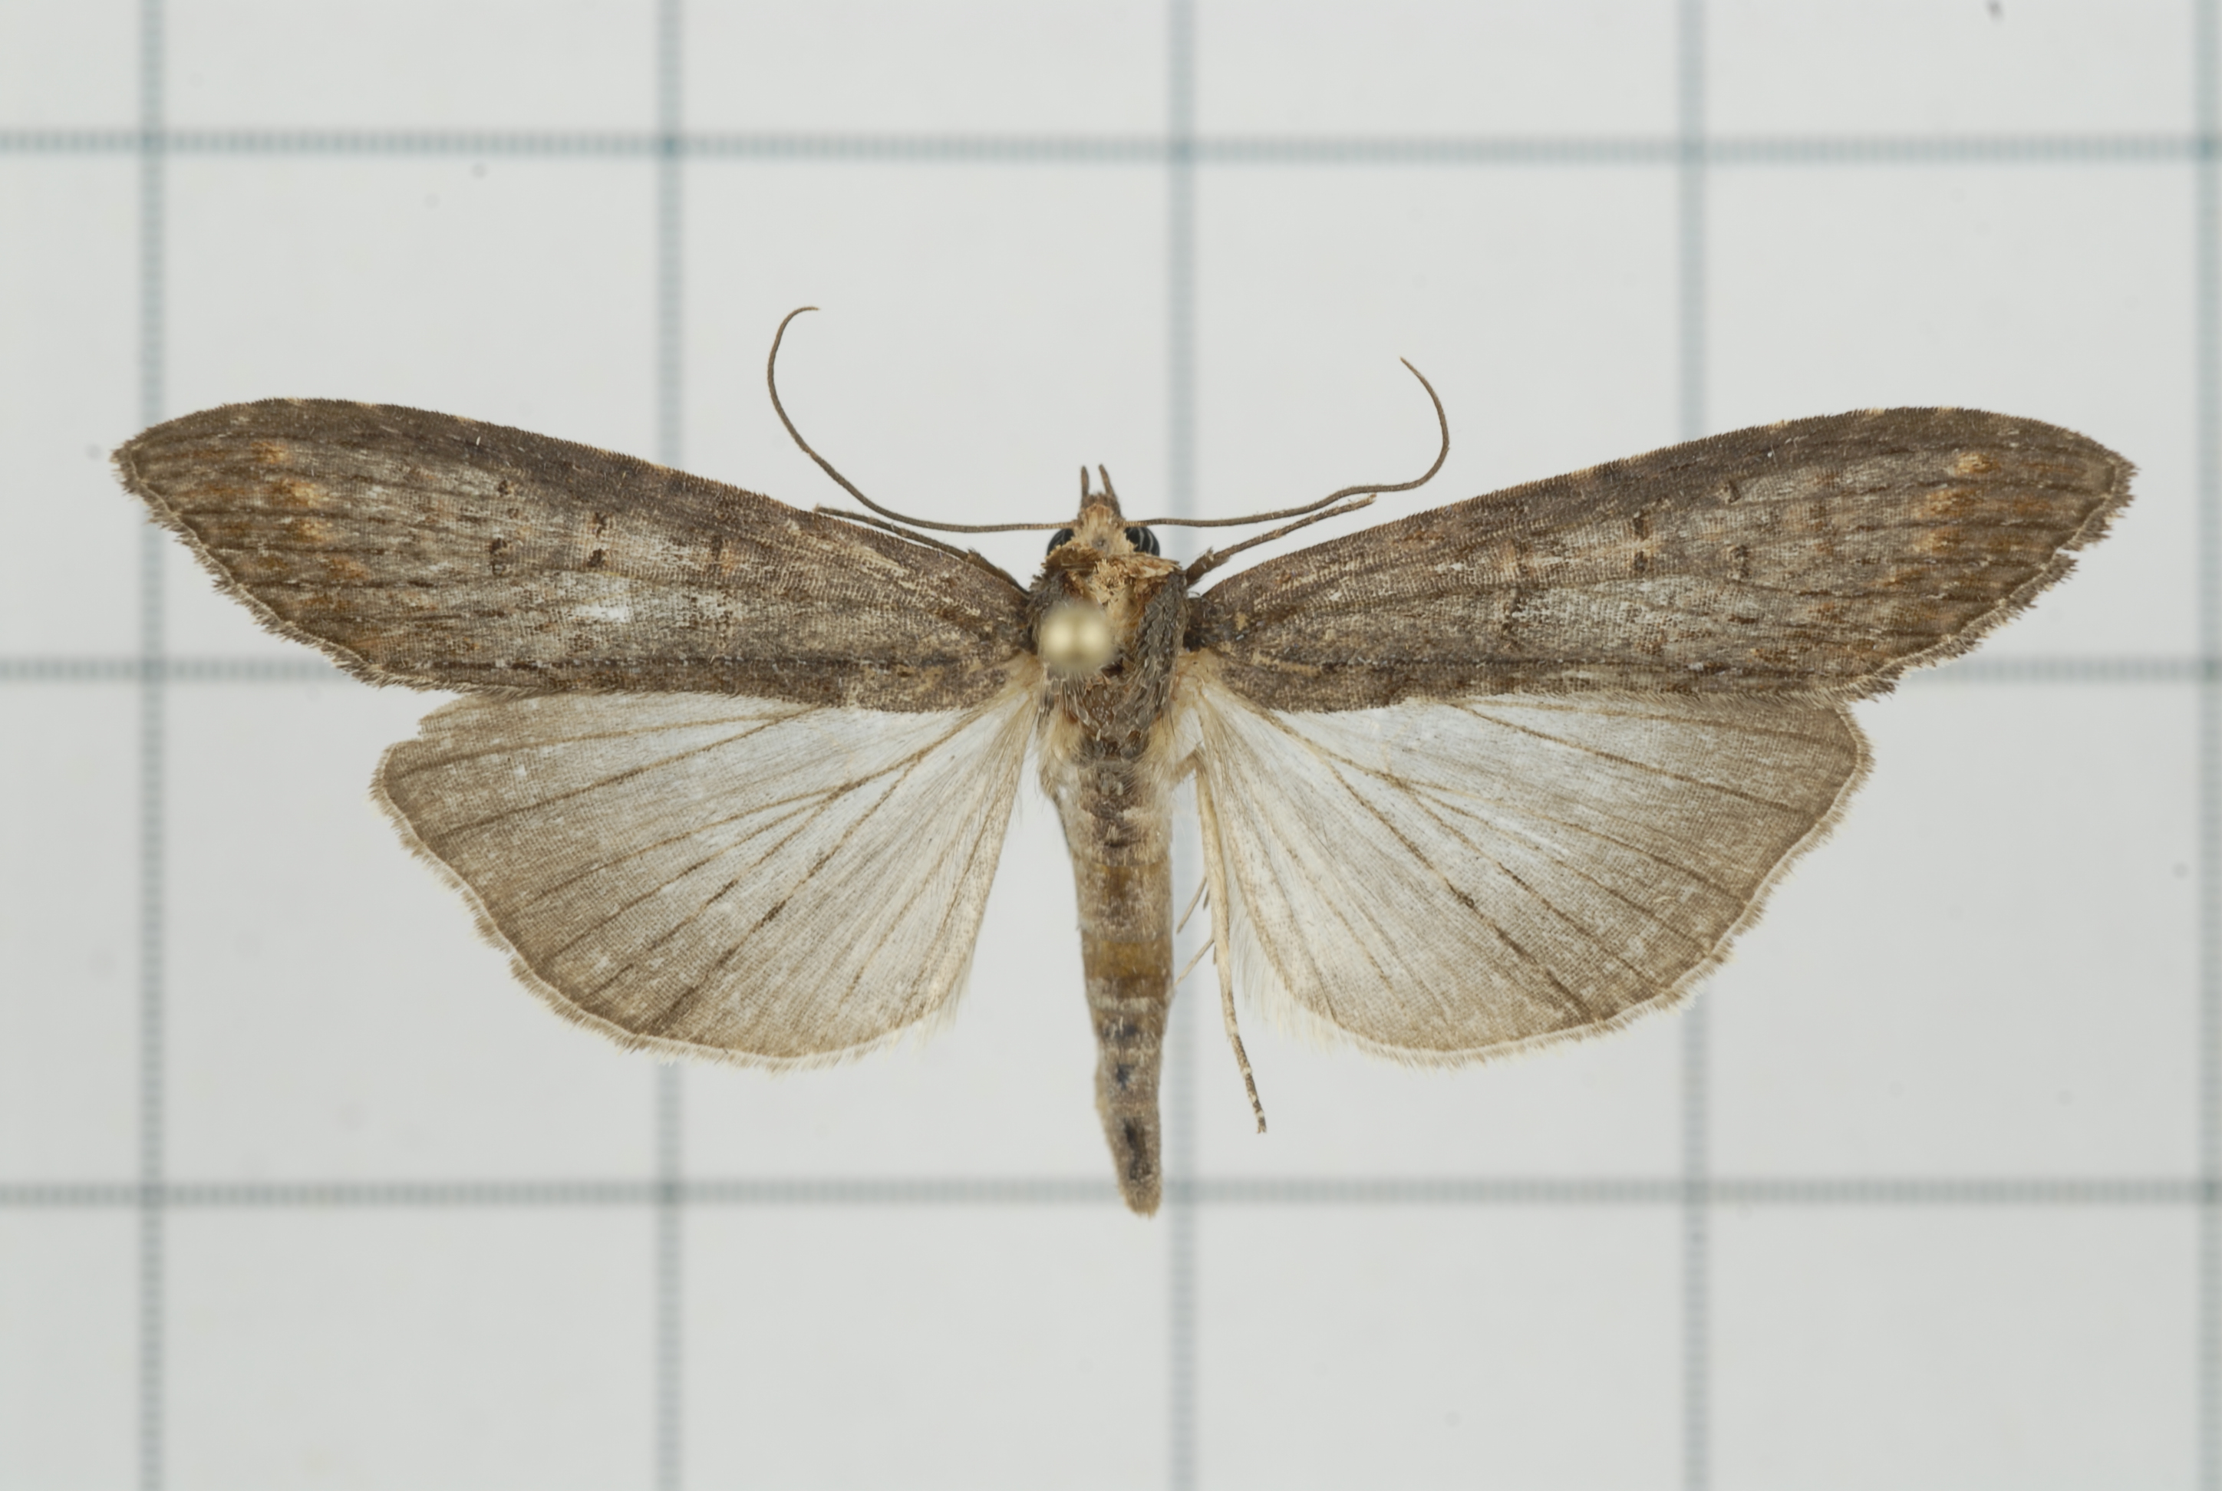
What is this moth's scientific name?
Lophoptera longipennis
